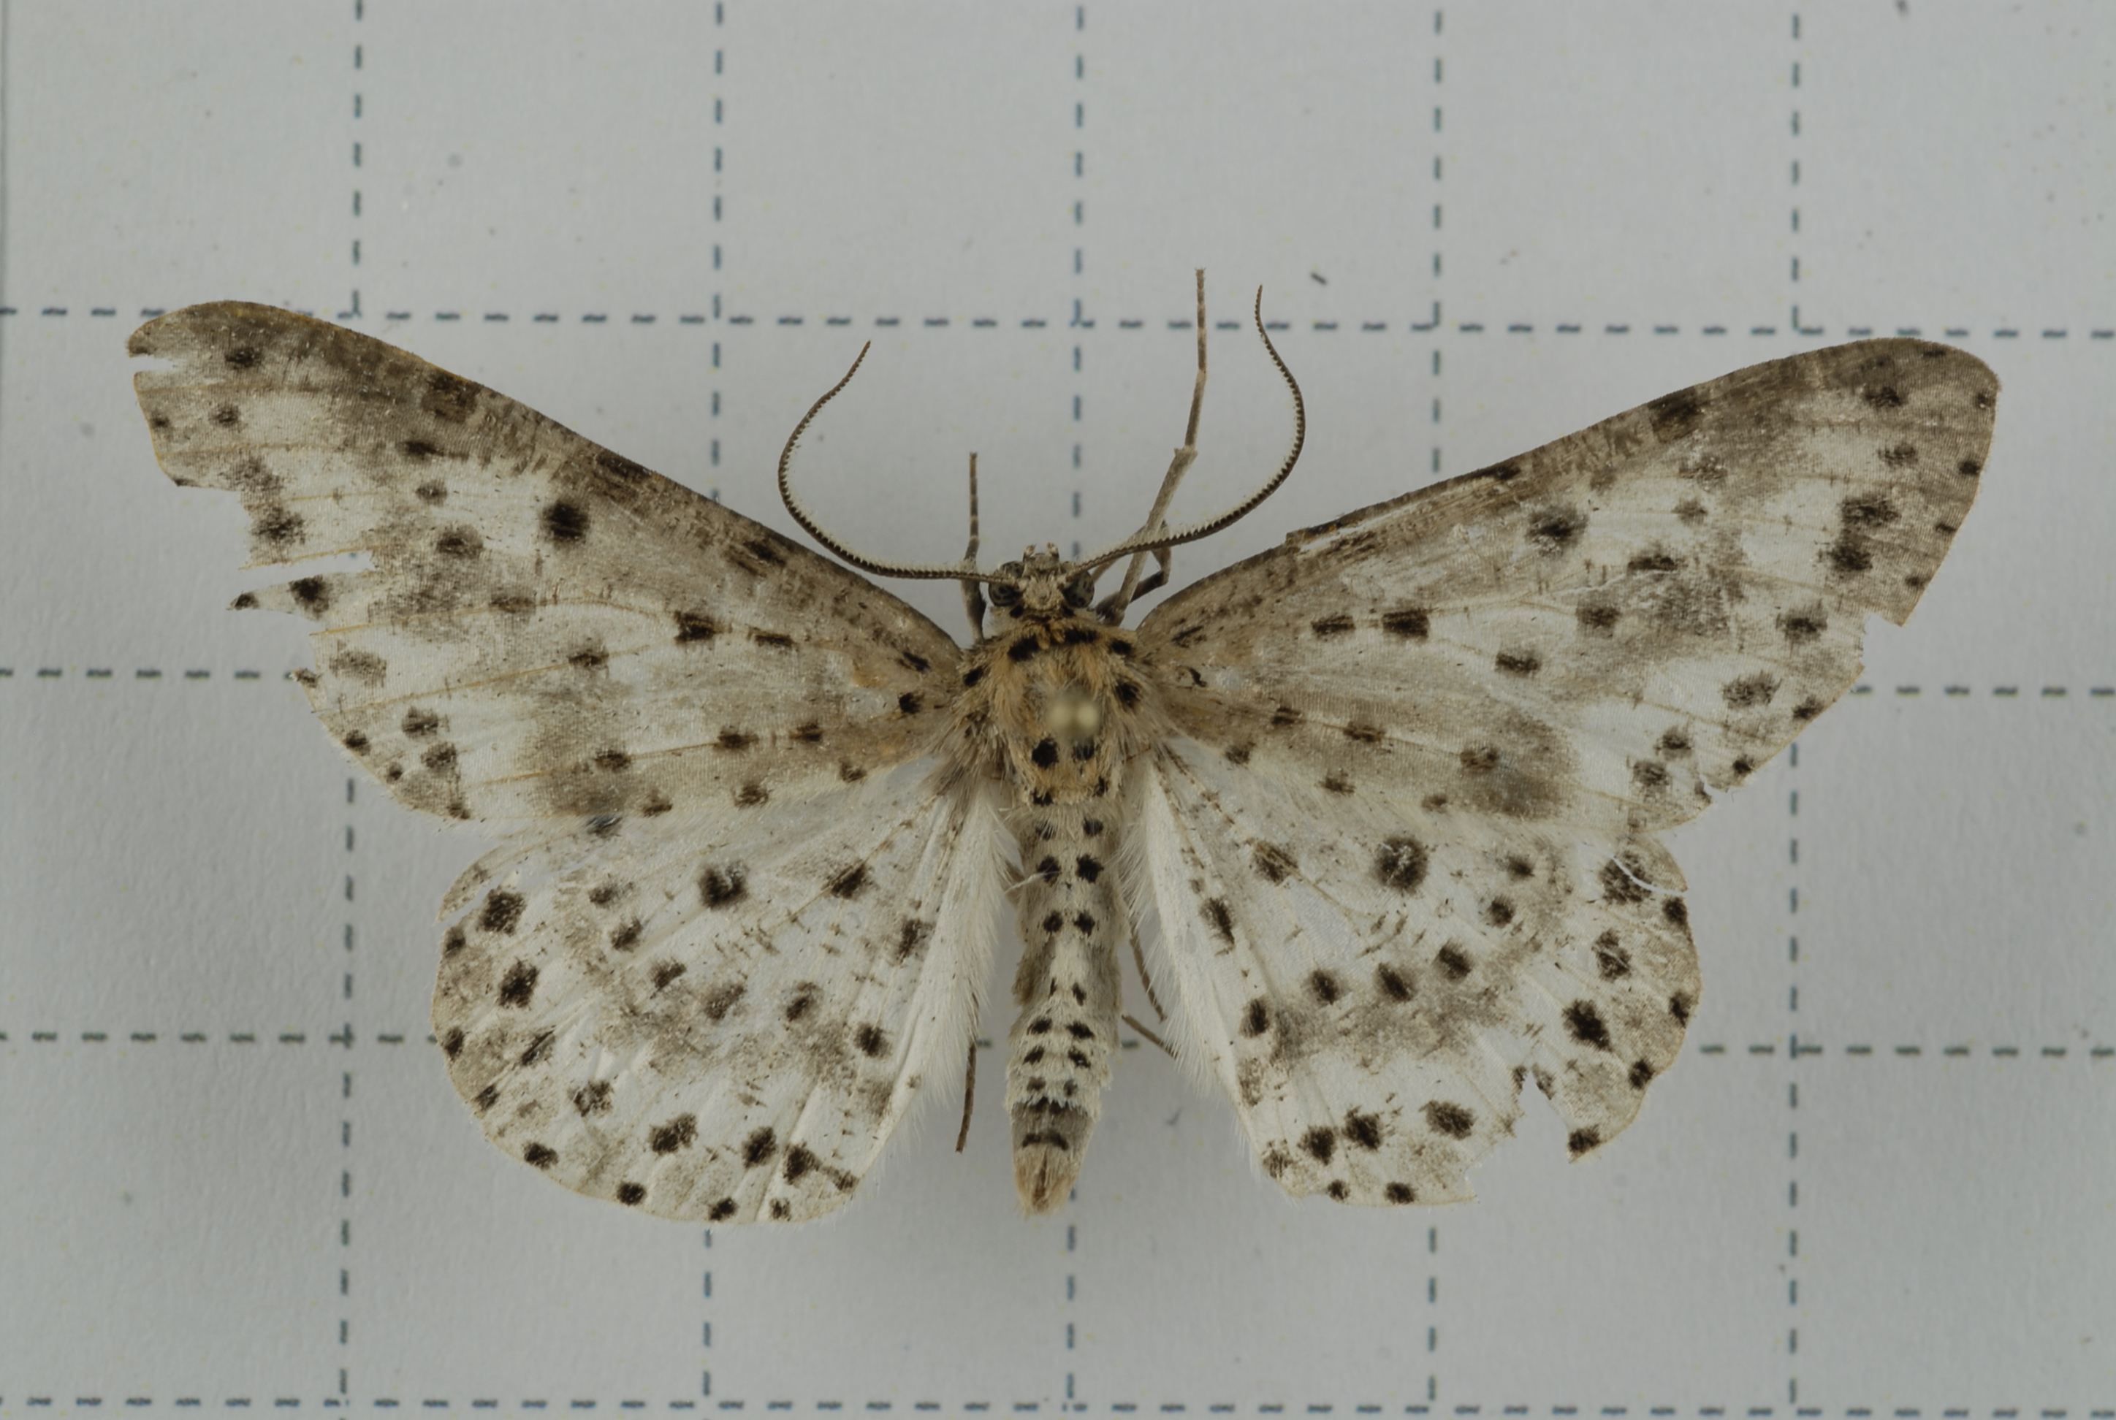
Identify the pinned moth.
Percnia suffusa
